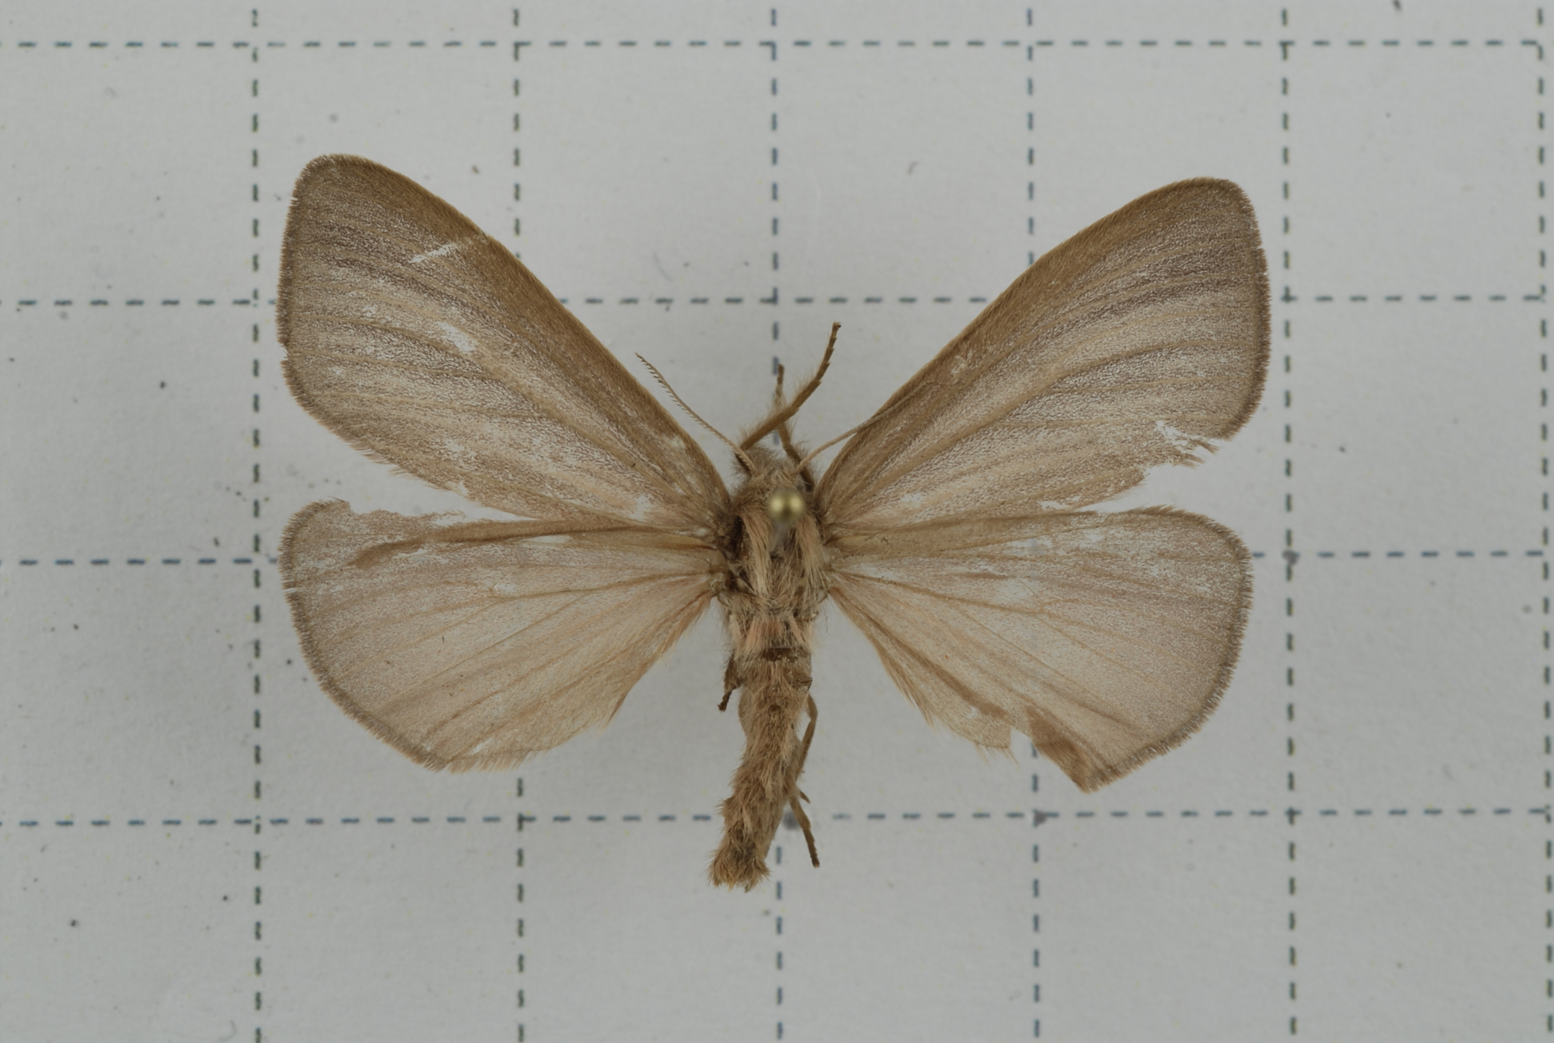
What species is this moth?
Pantana substrigosa
